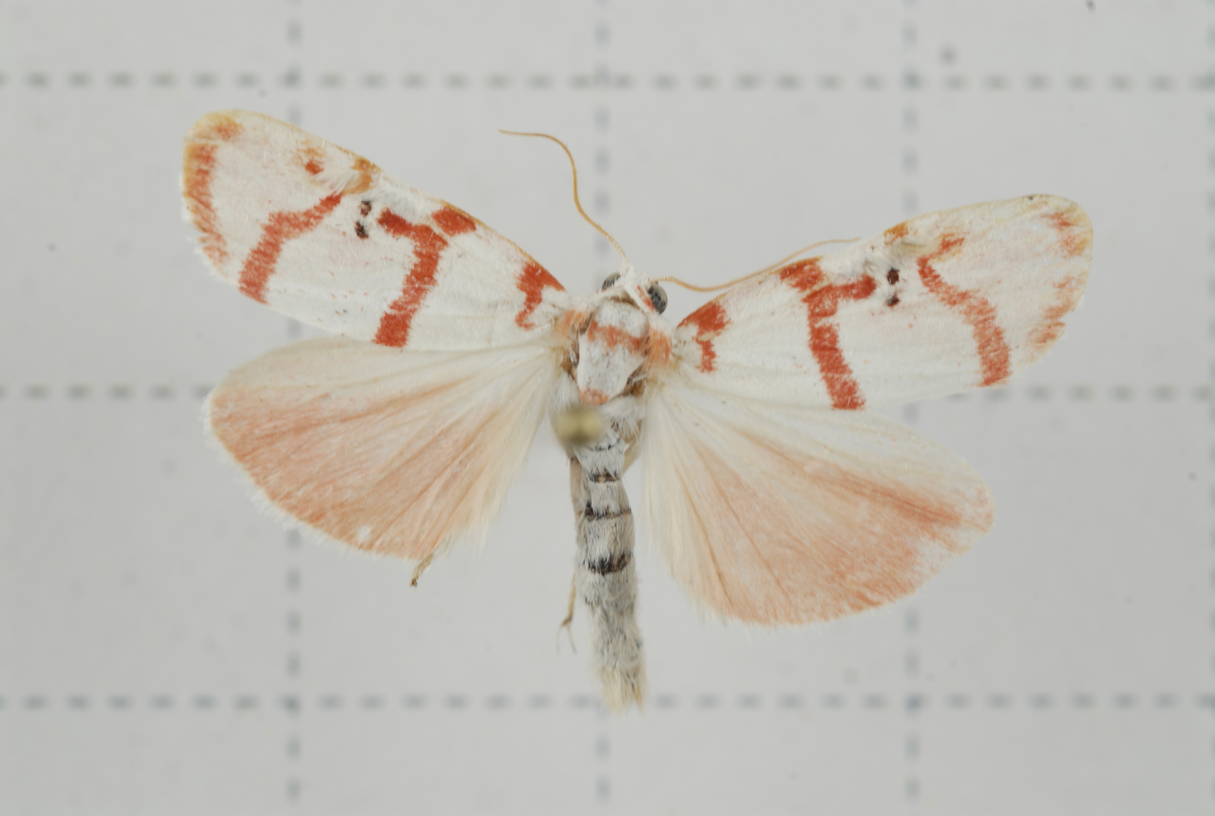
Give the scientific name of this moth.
Cyana hamata hamata
